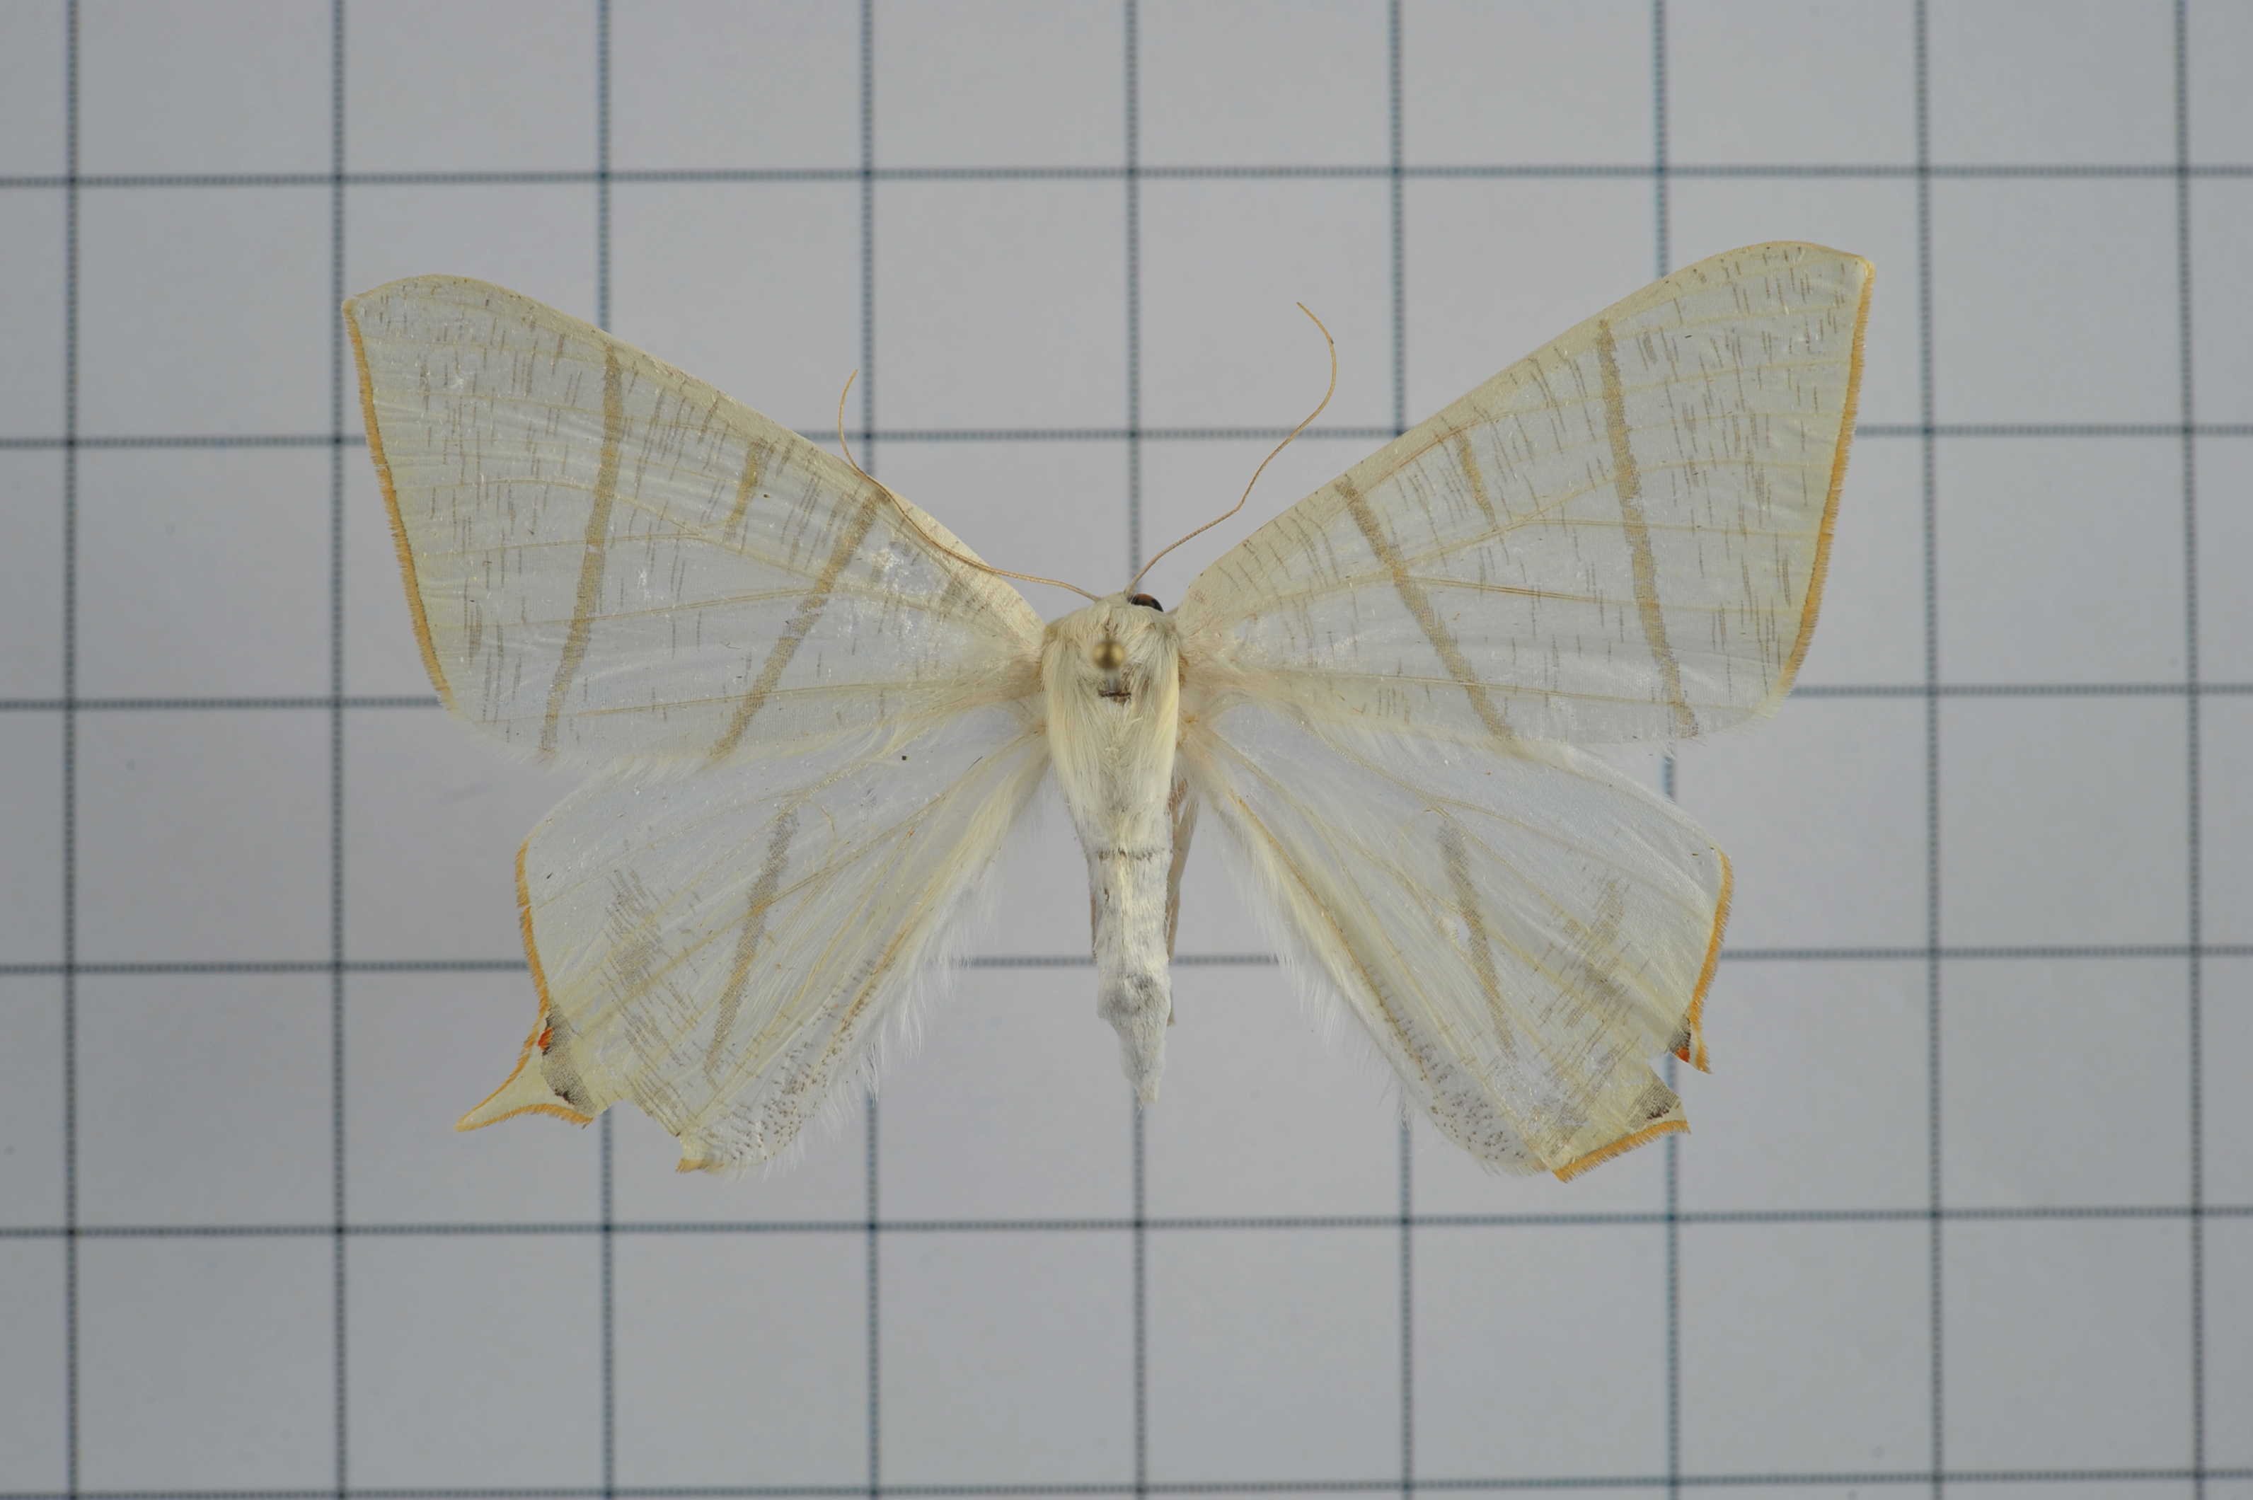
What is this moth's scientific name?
Ourapteryx pallidula
